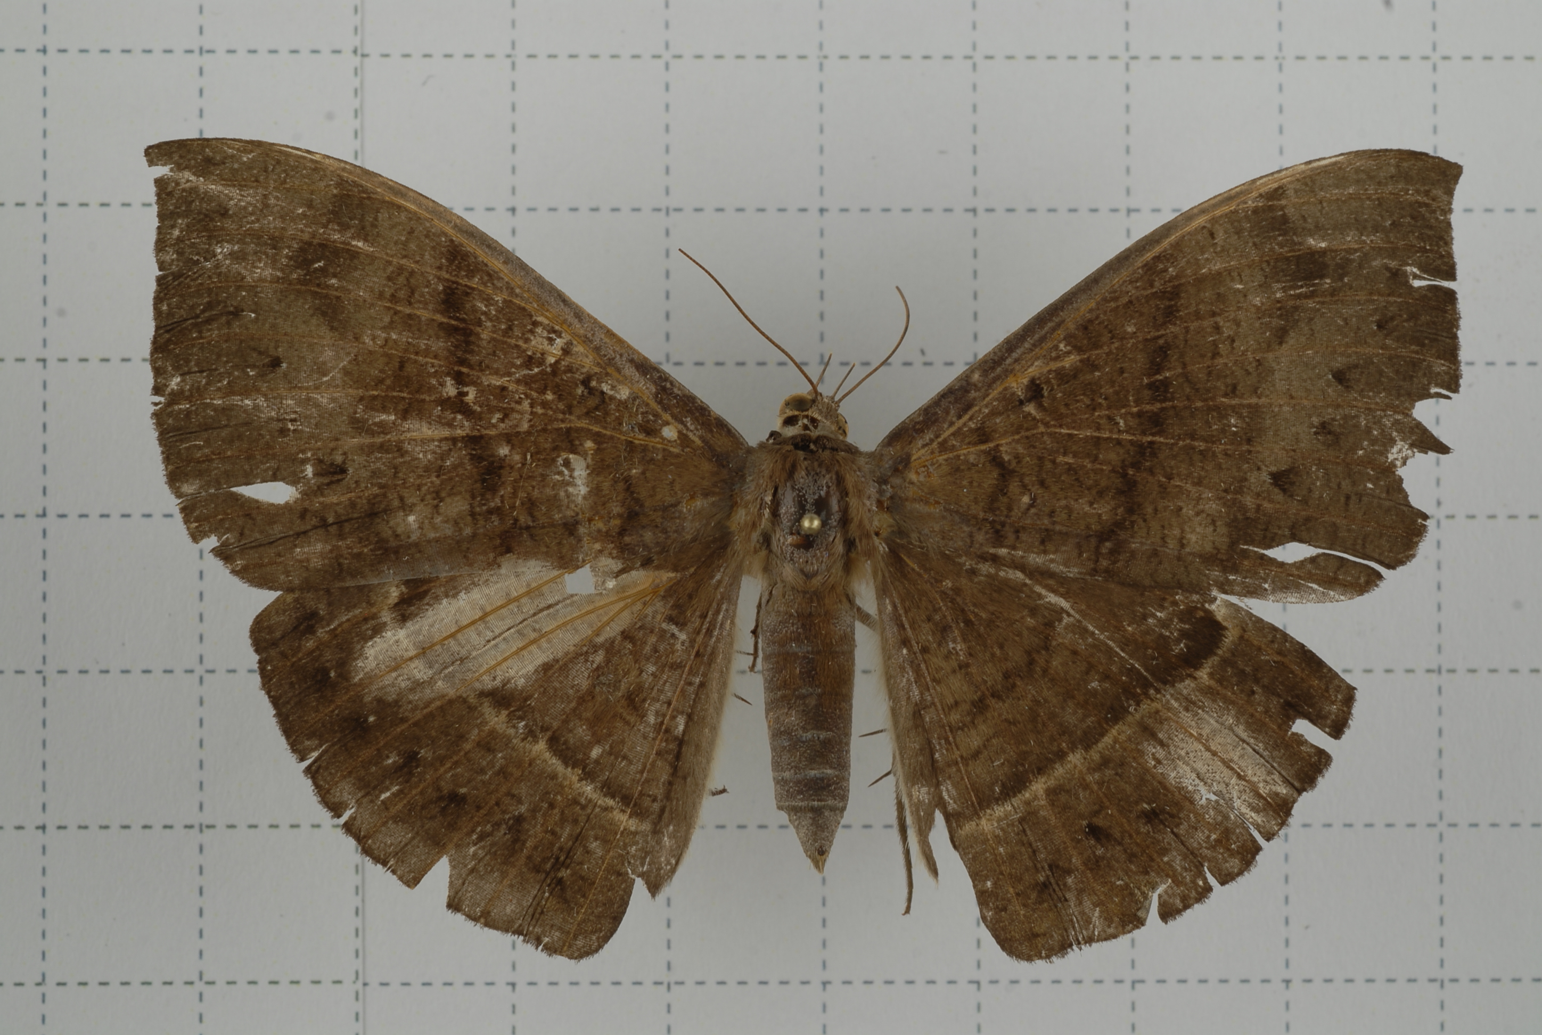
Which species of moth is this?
Lygniodes hypoleuca
